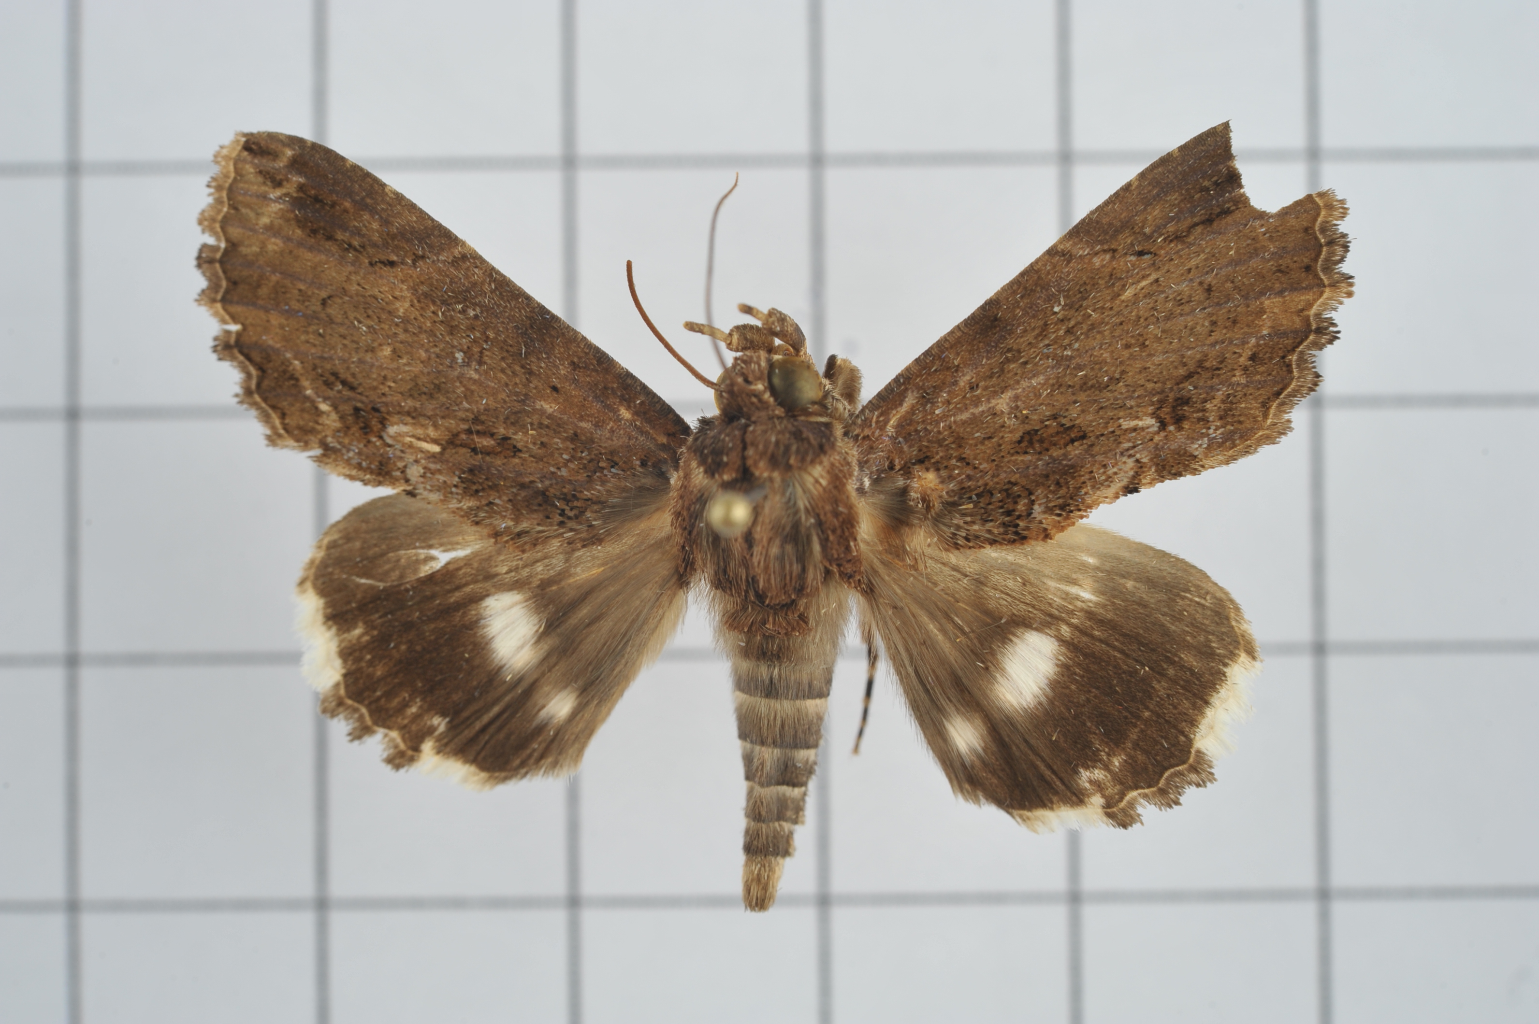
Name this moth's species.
Ercheia cyllaria
